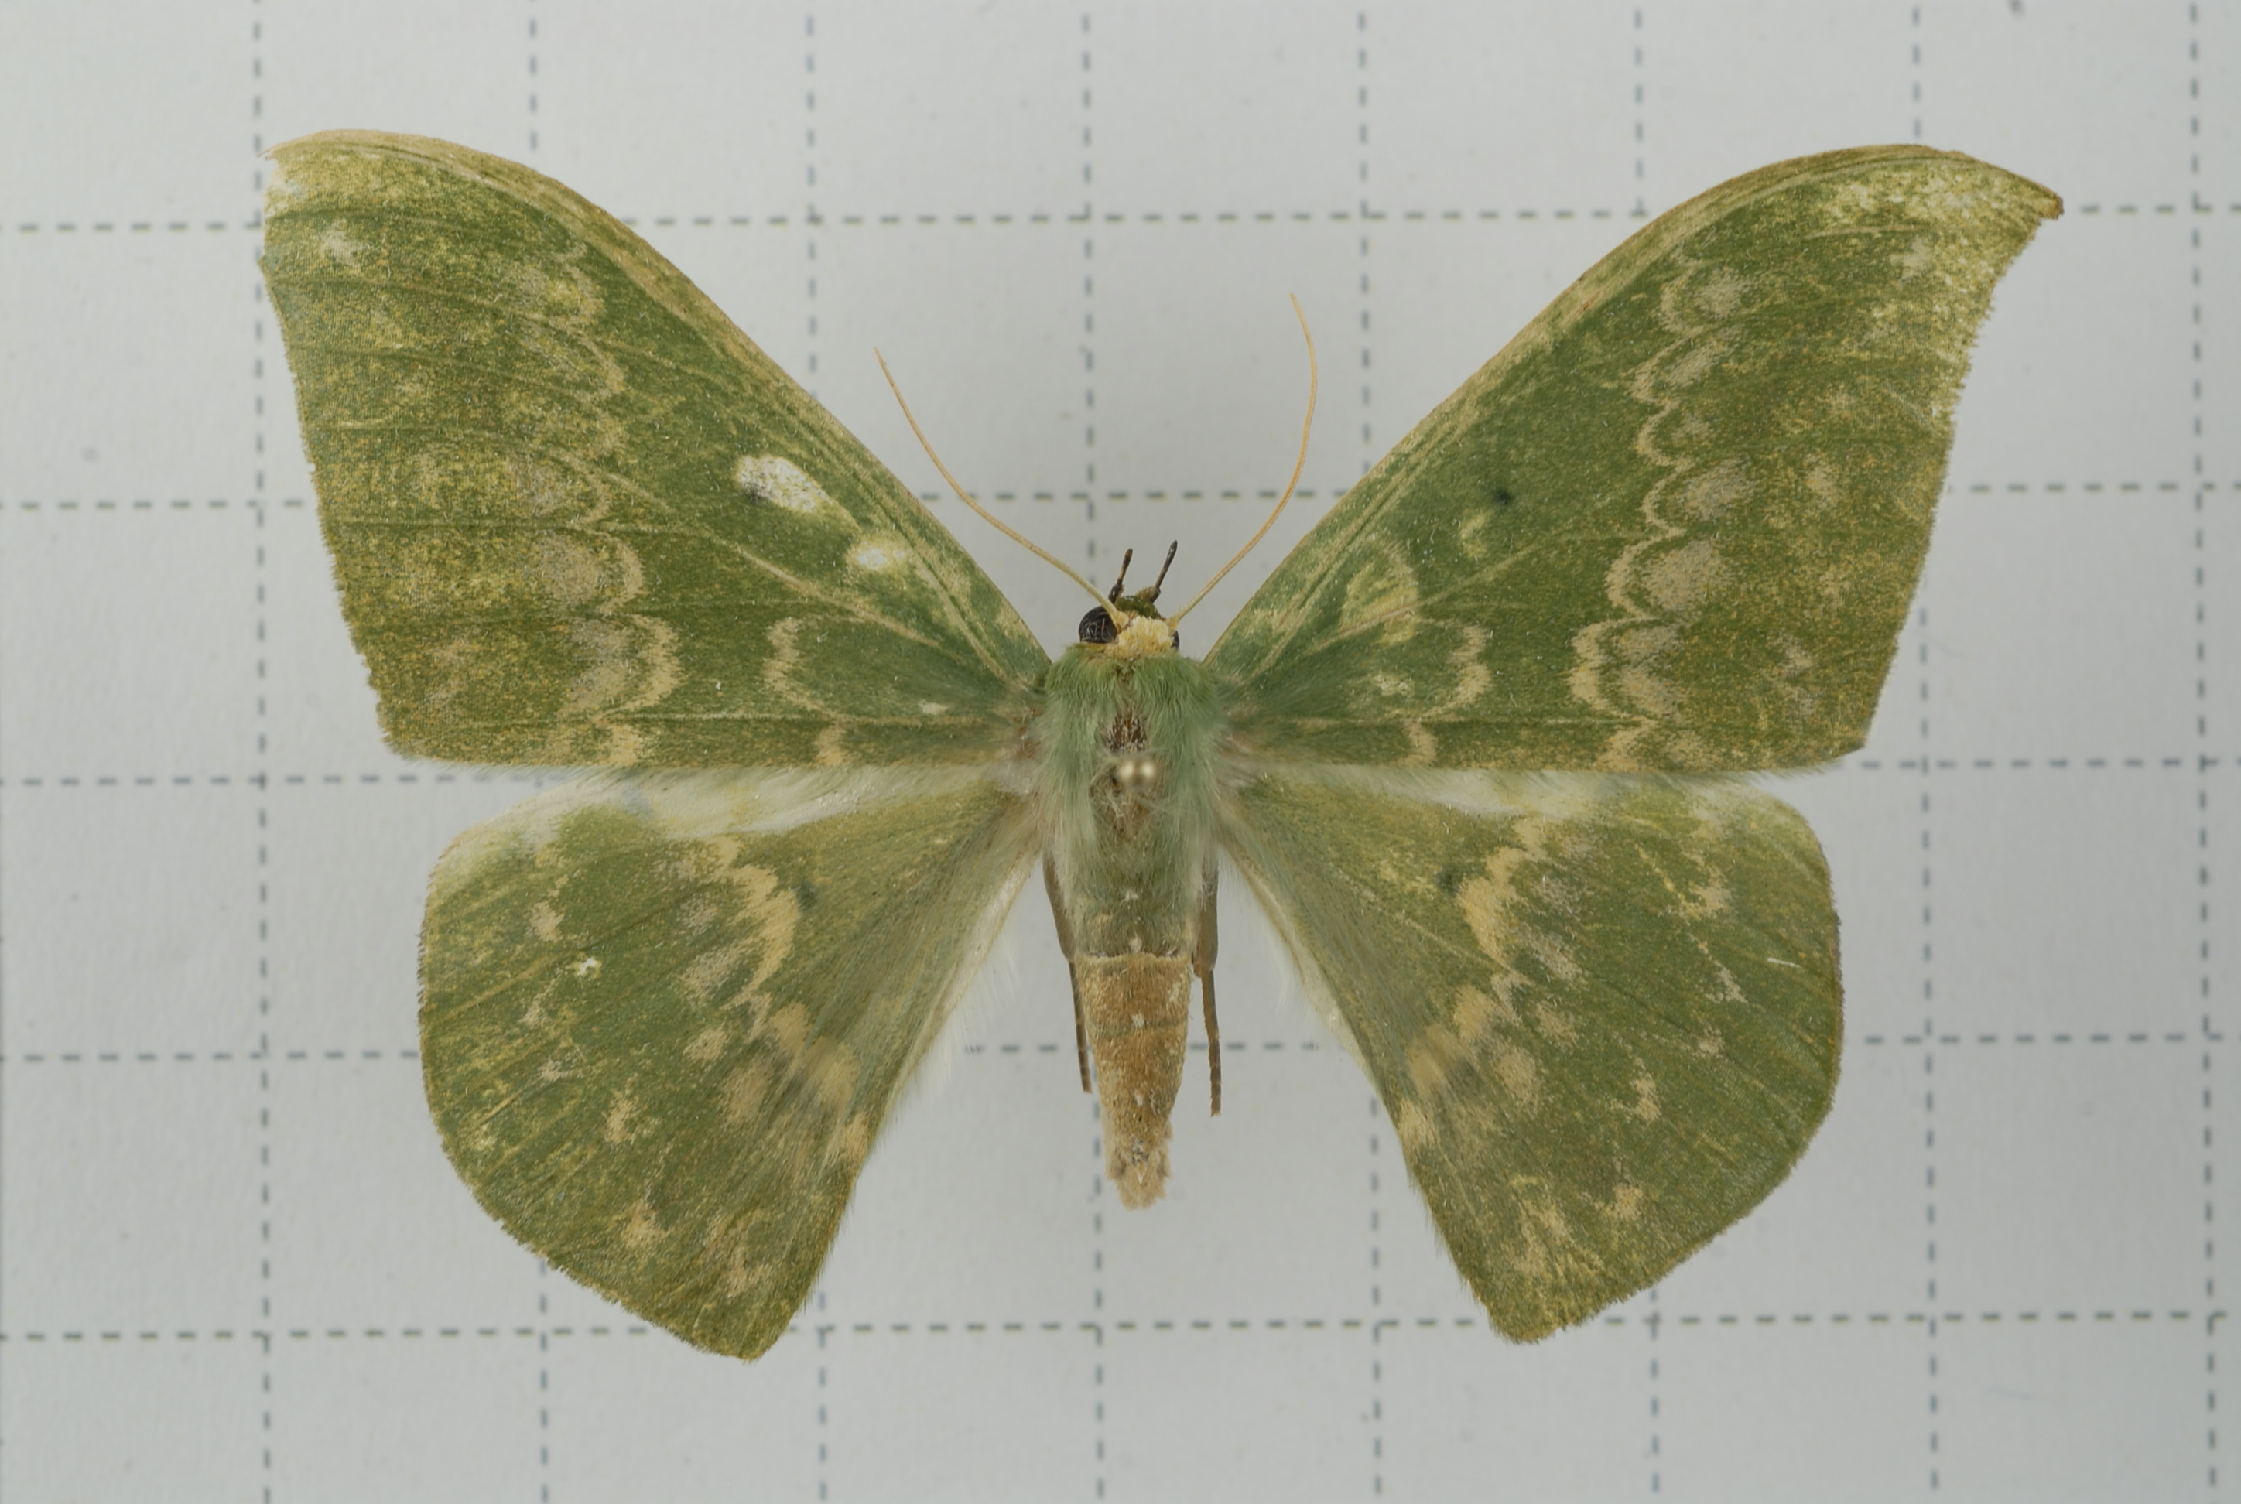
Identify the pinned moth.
Tanaorhinus formosana
